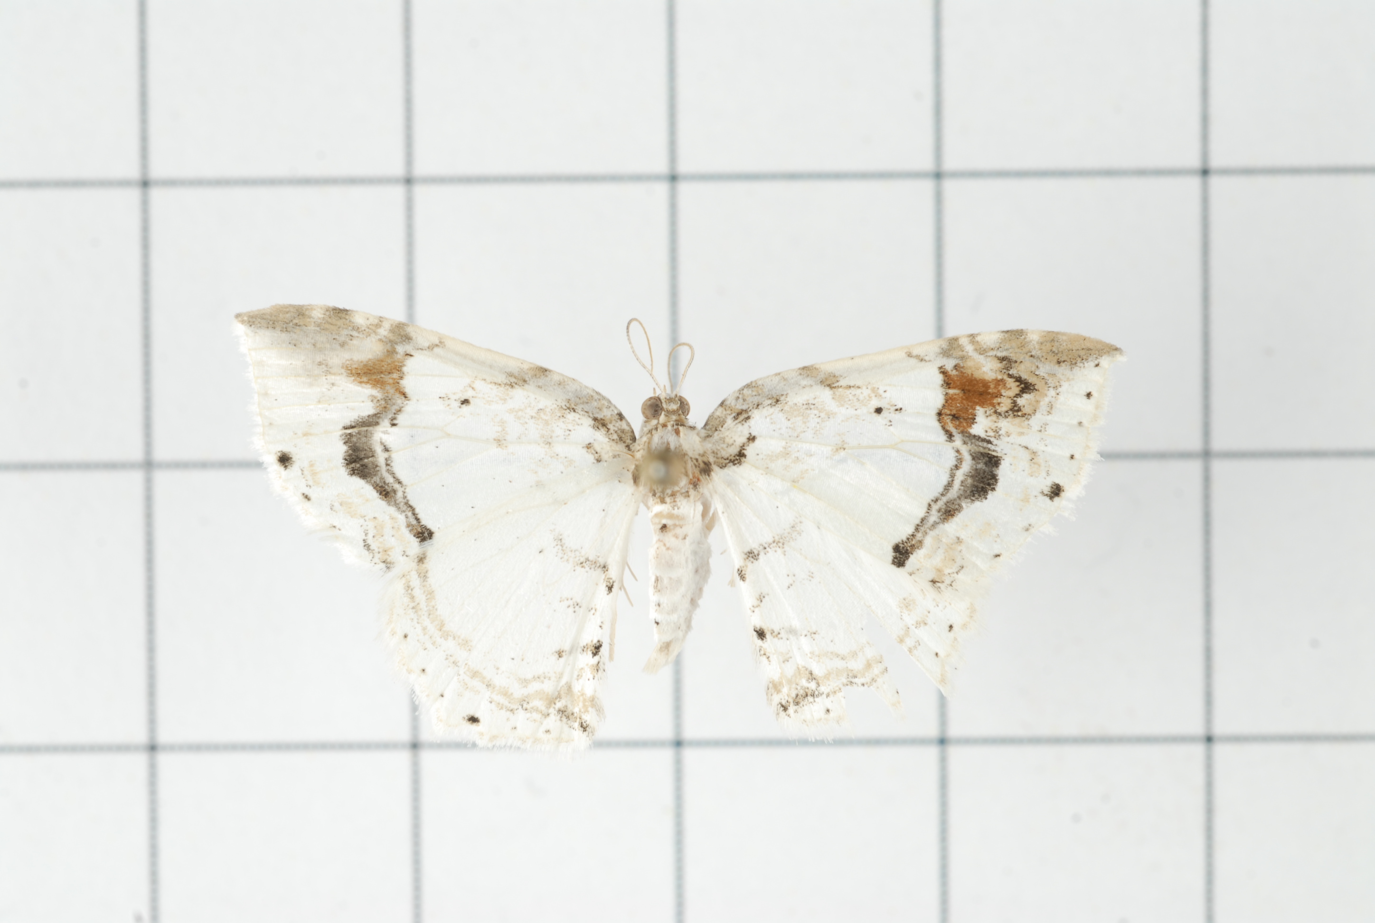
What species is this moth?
Asthena undulata
